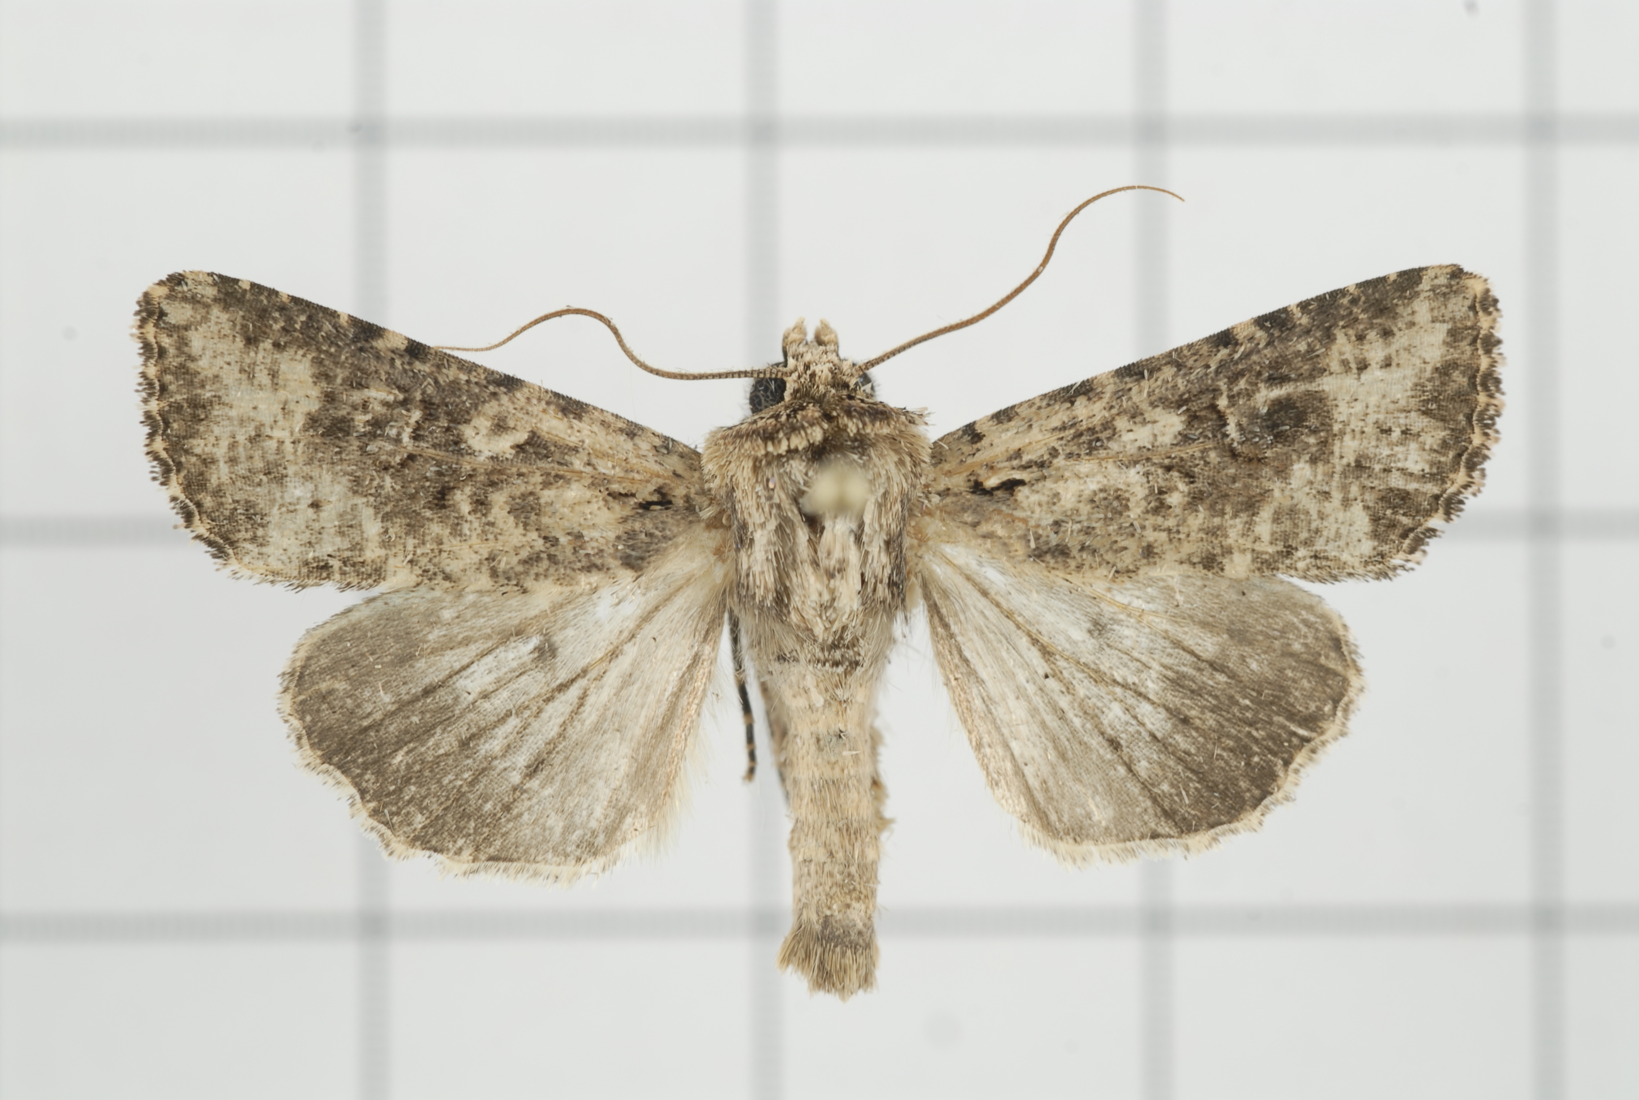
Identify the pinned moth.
Mythimna snelleni
